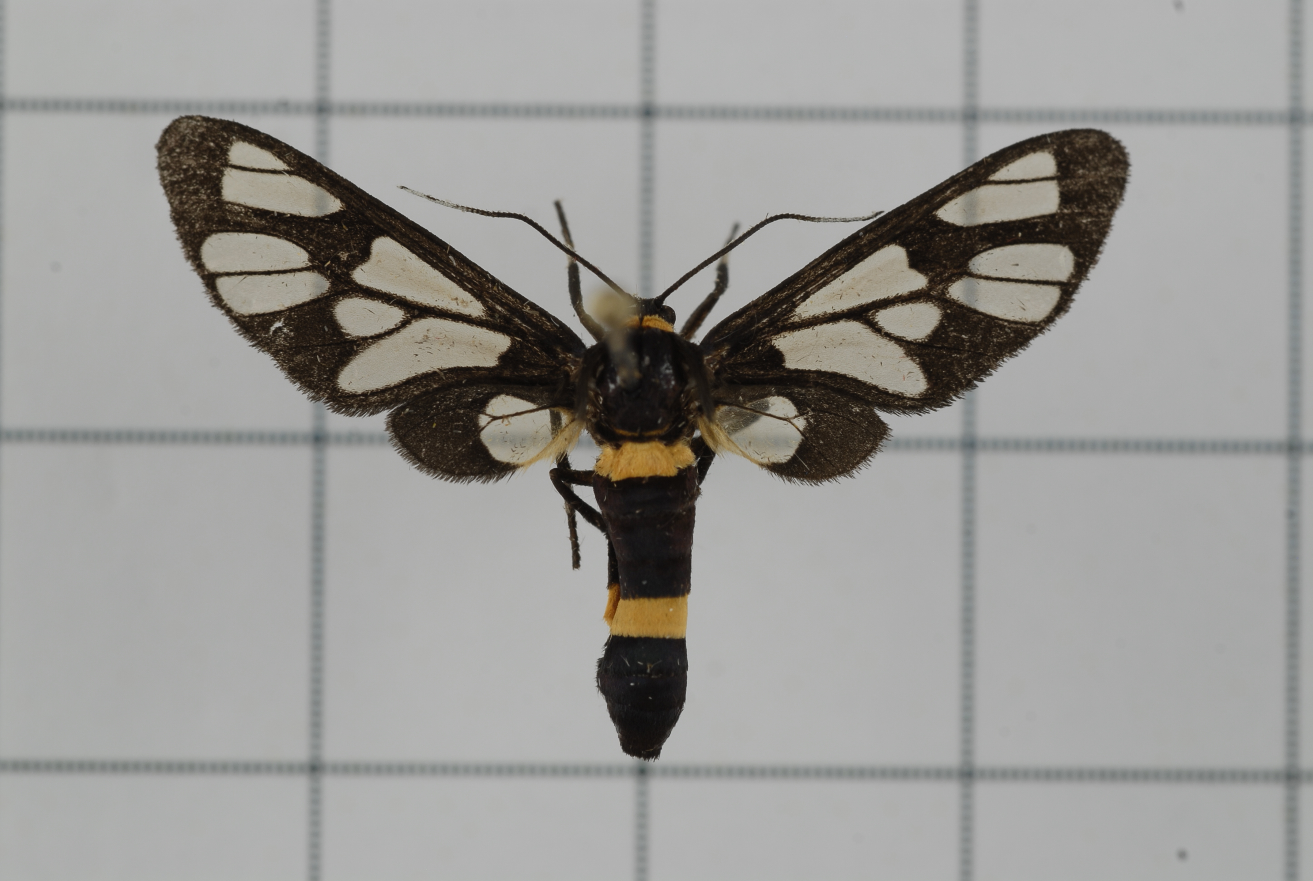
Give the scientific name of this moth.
Syntomoides imaon
